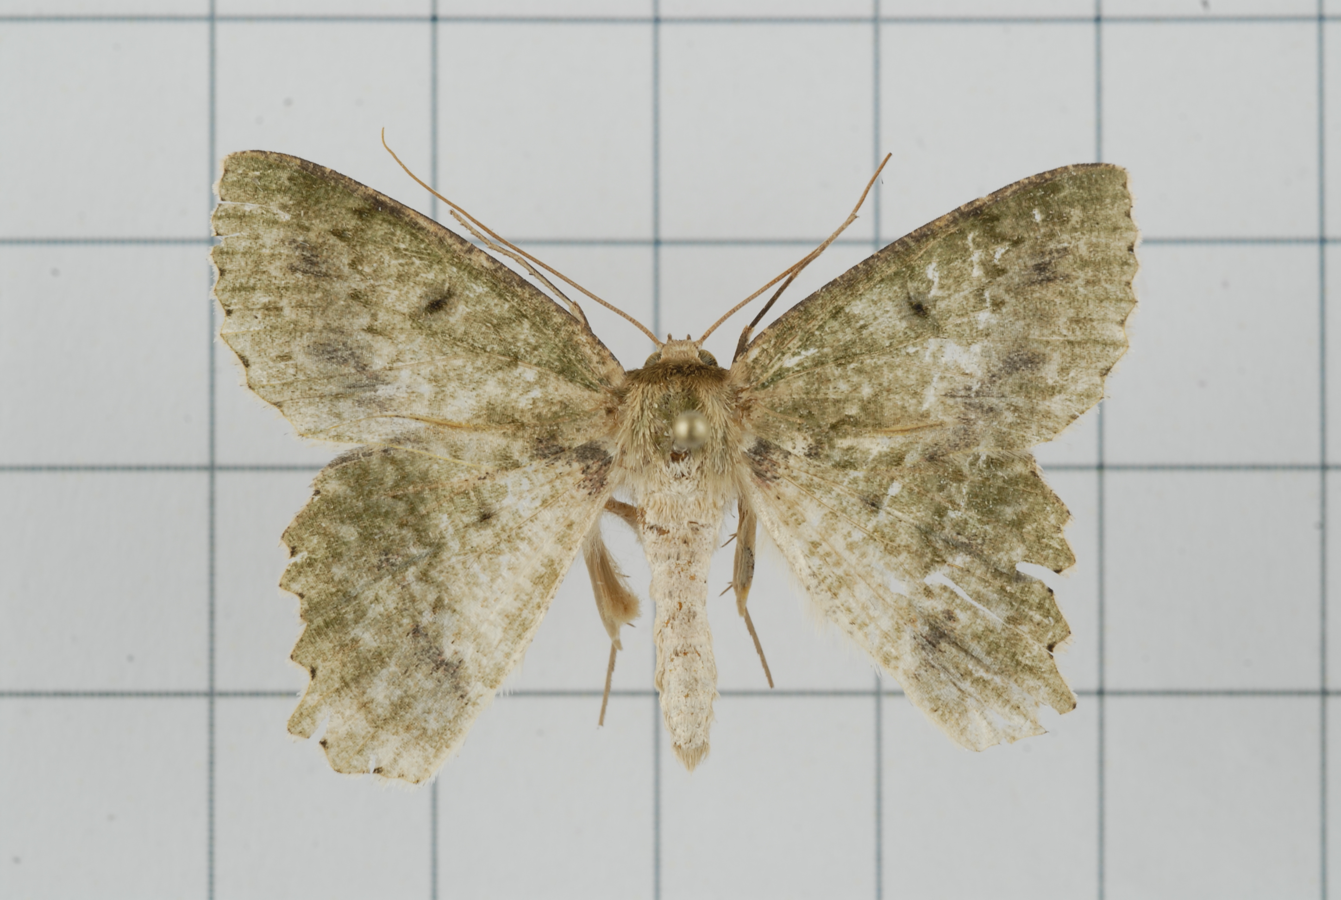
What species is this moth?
Herochroma baibarana
